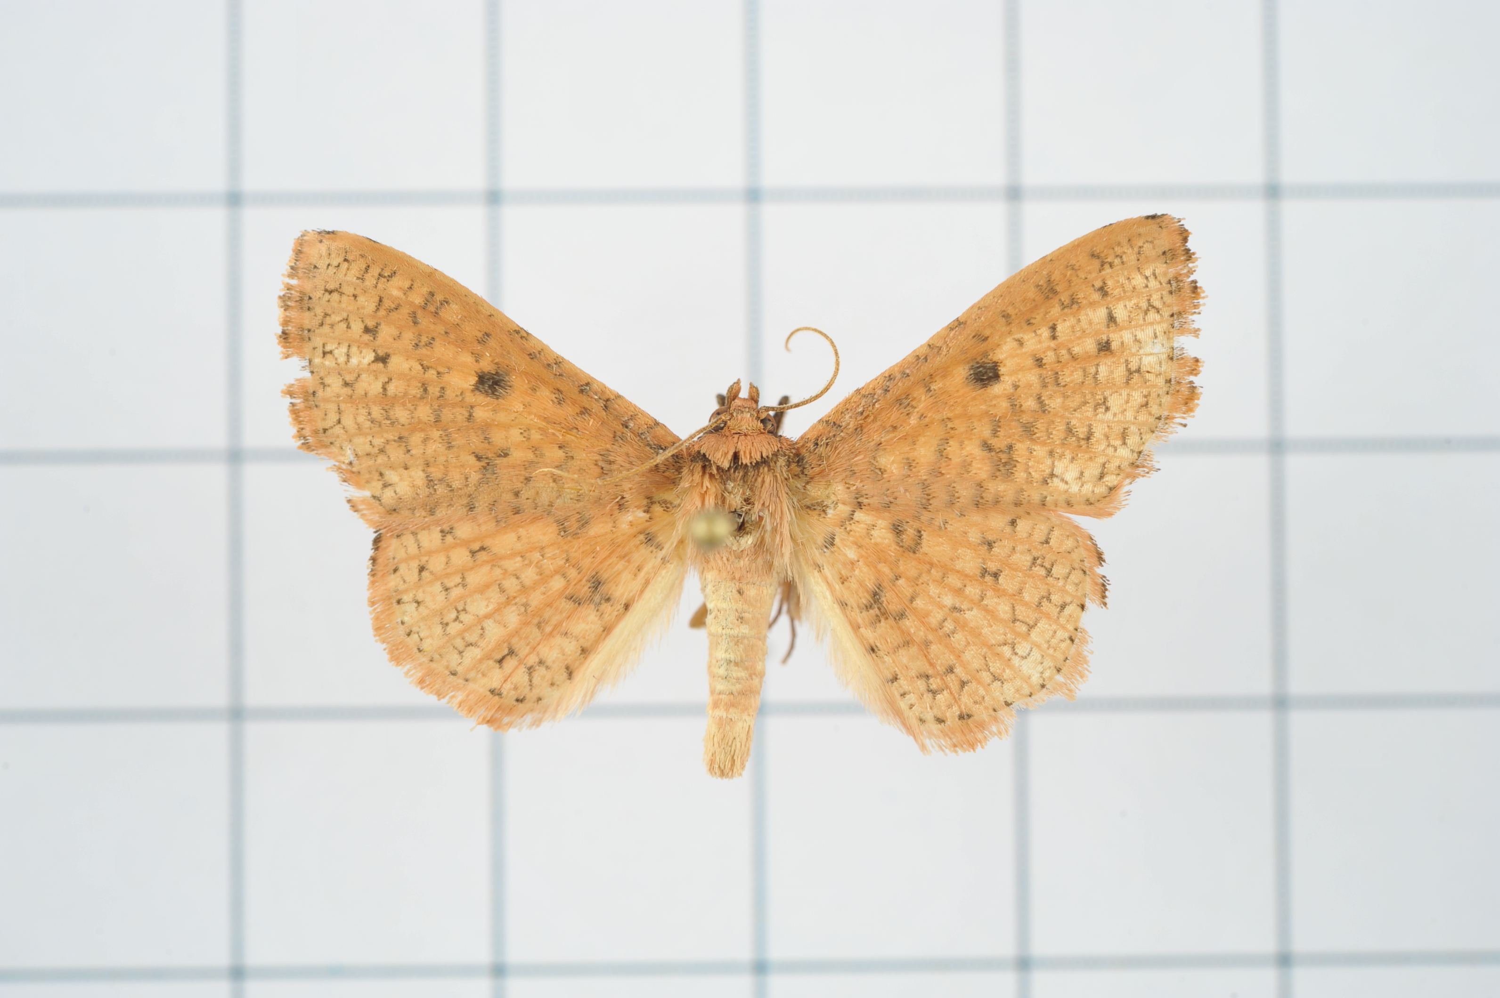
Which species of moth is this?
Herimba formosa
